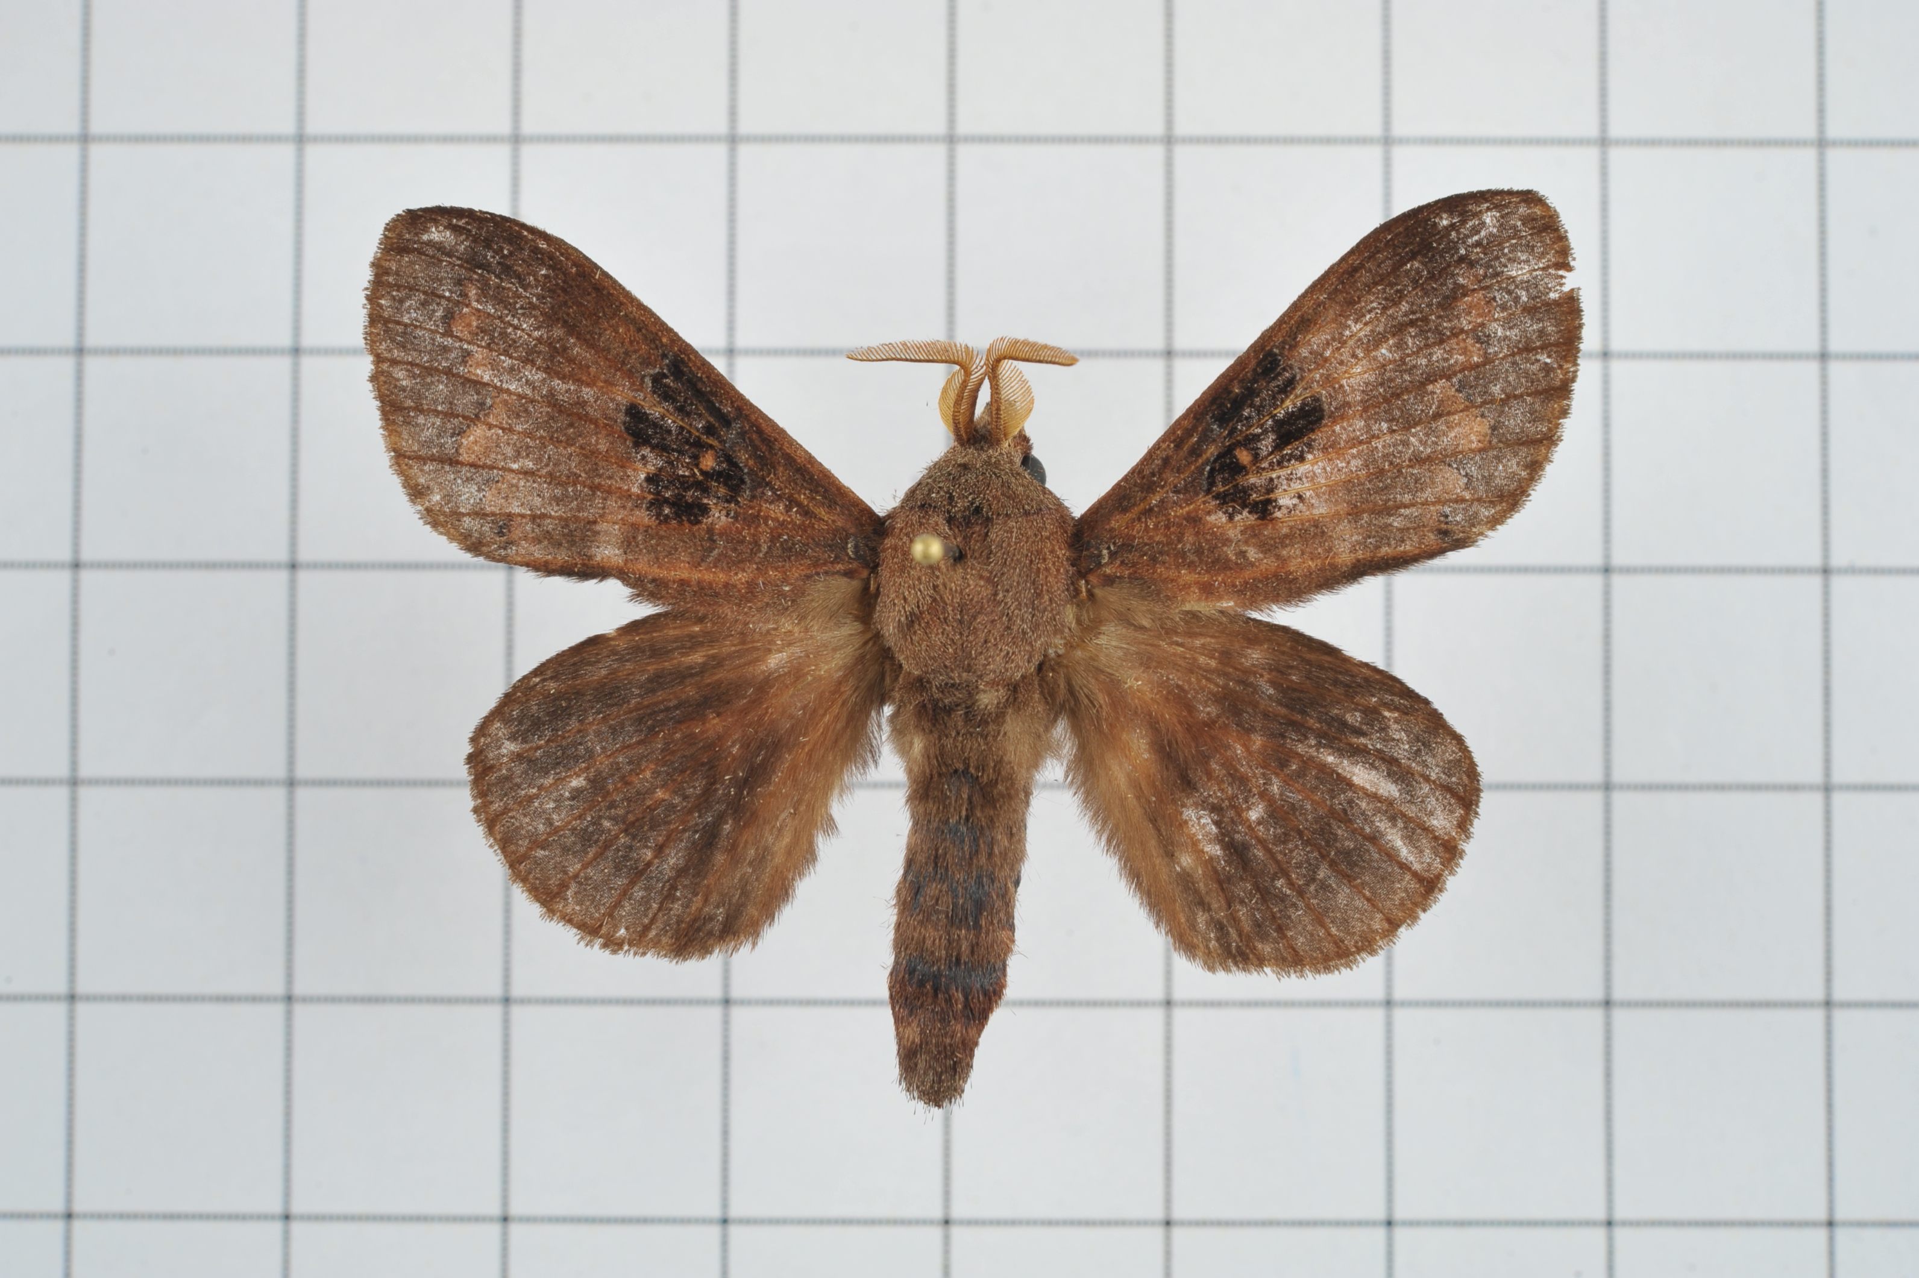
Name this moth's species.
Metanastria hyrtaca
